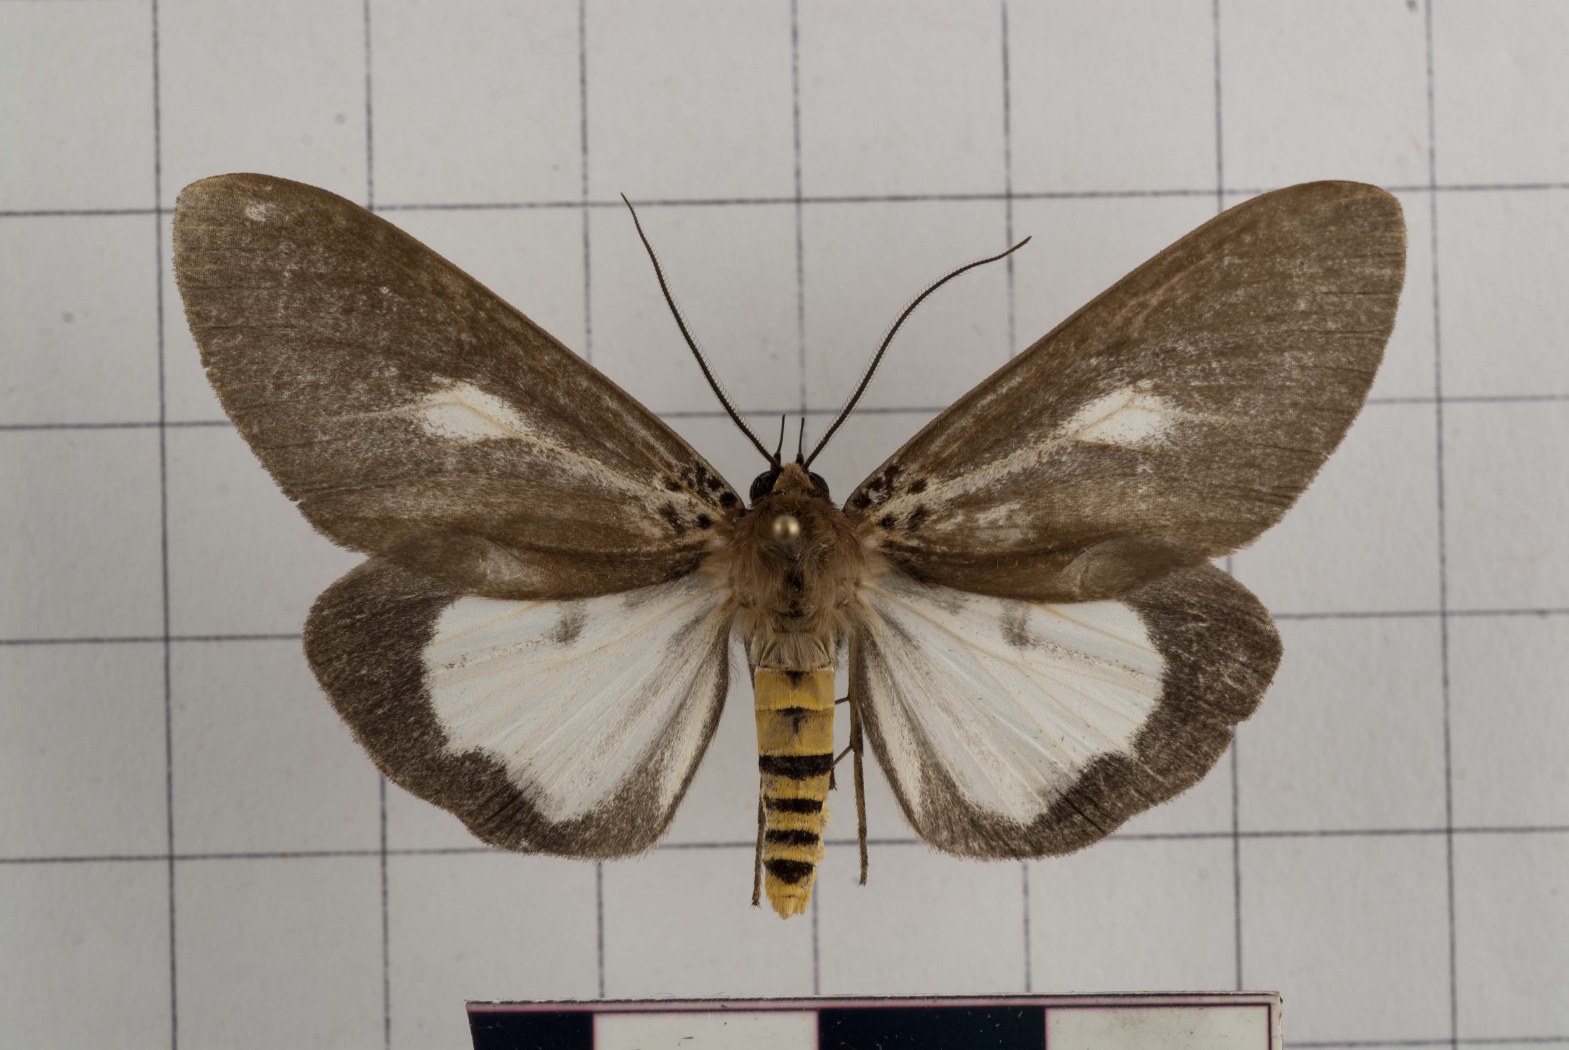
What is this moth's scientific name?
Asota heliconia zebrina
